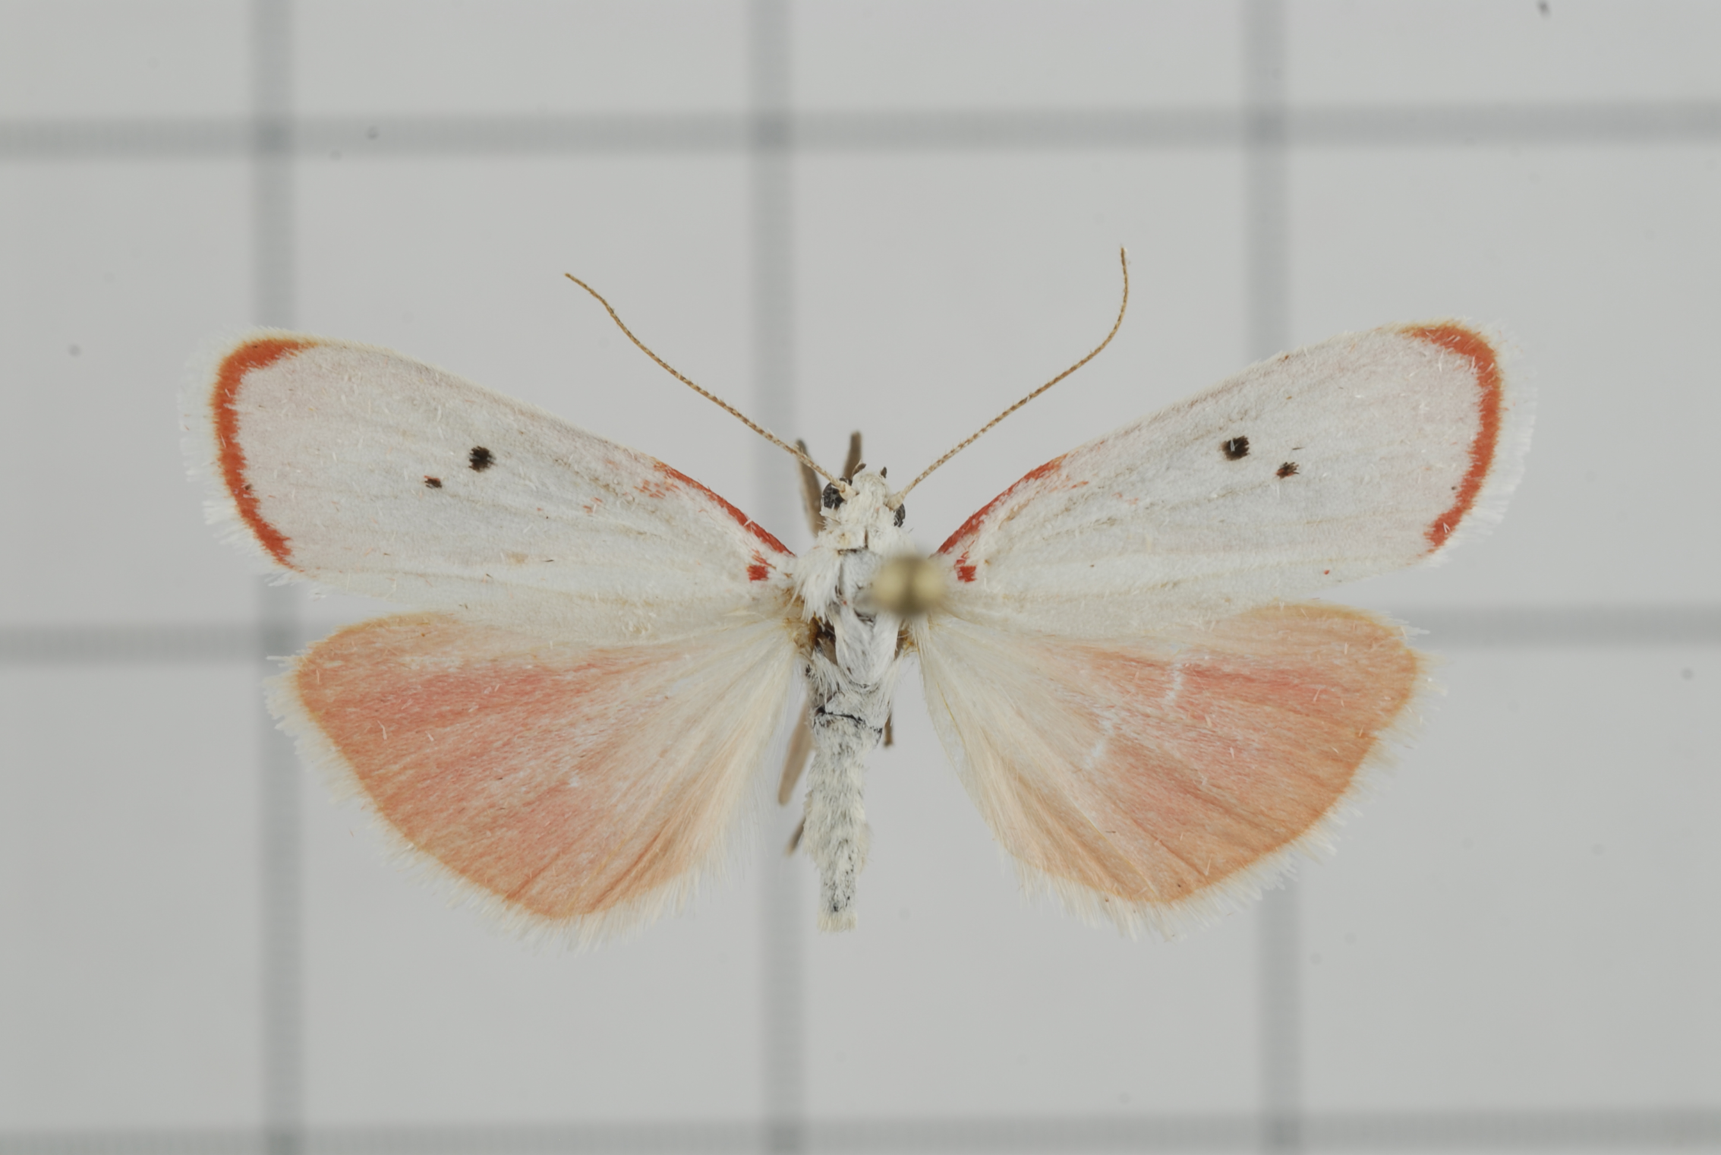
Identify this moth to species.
Cyana hsui
